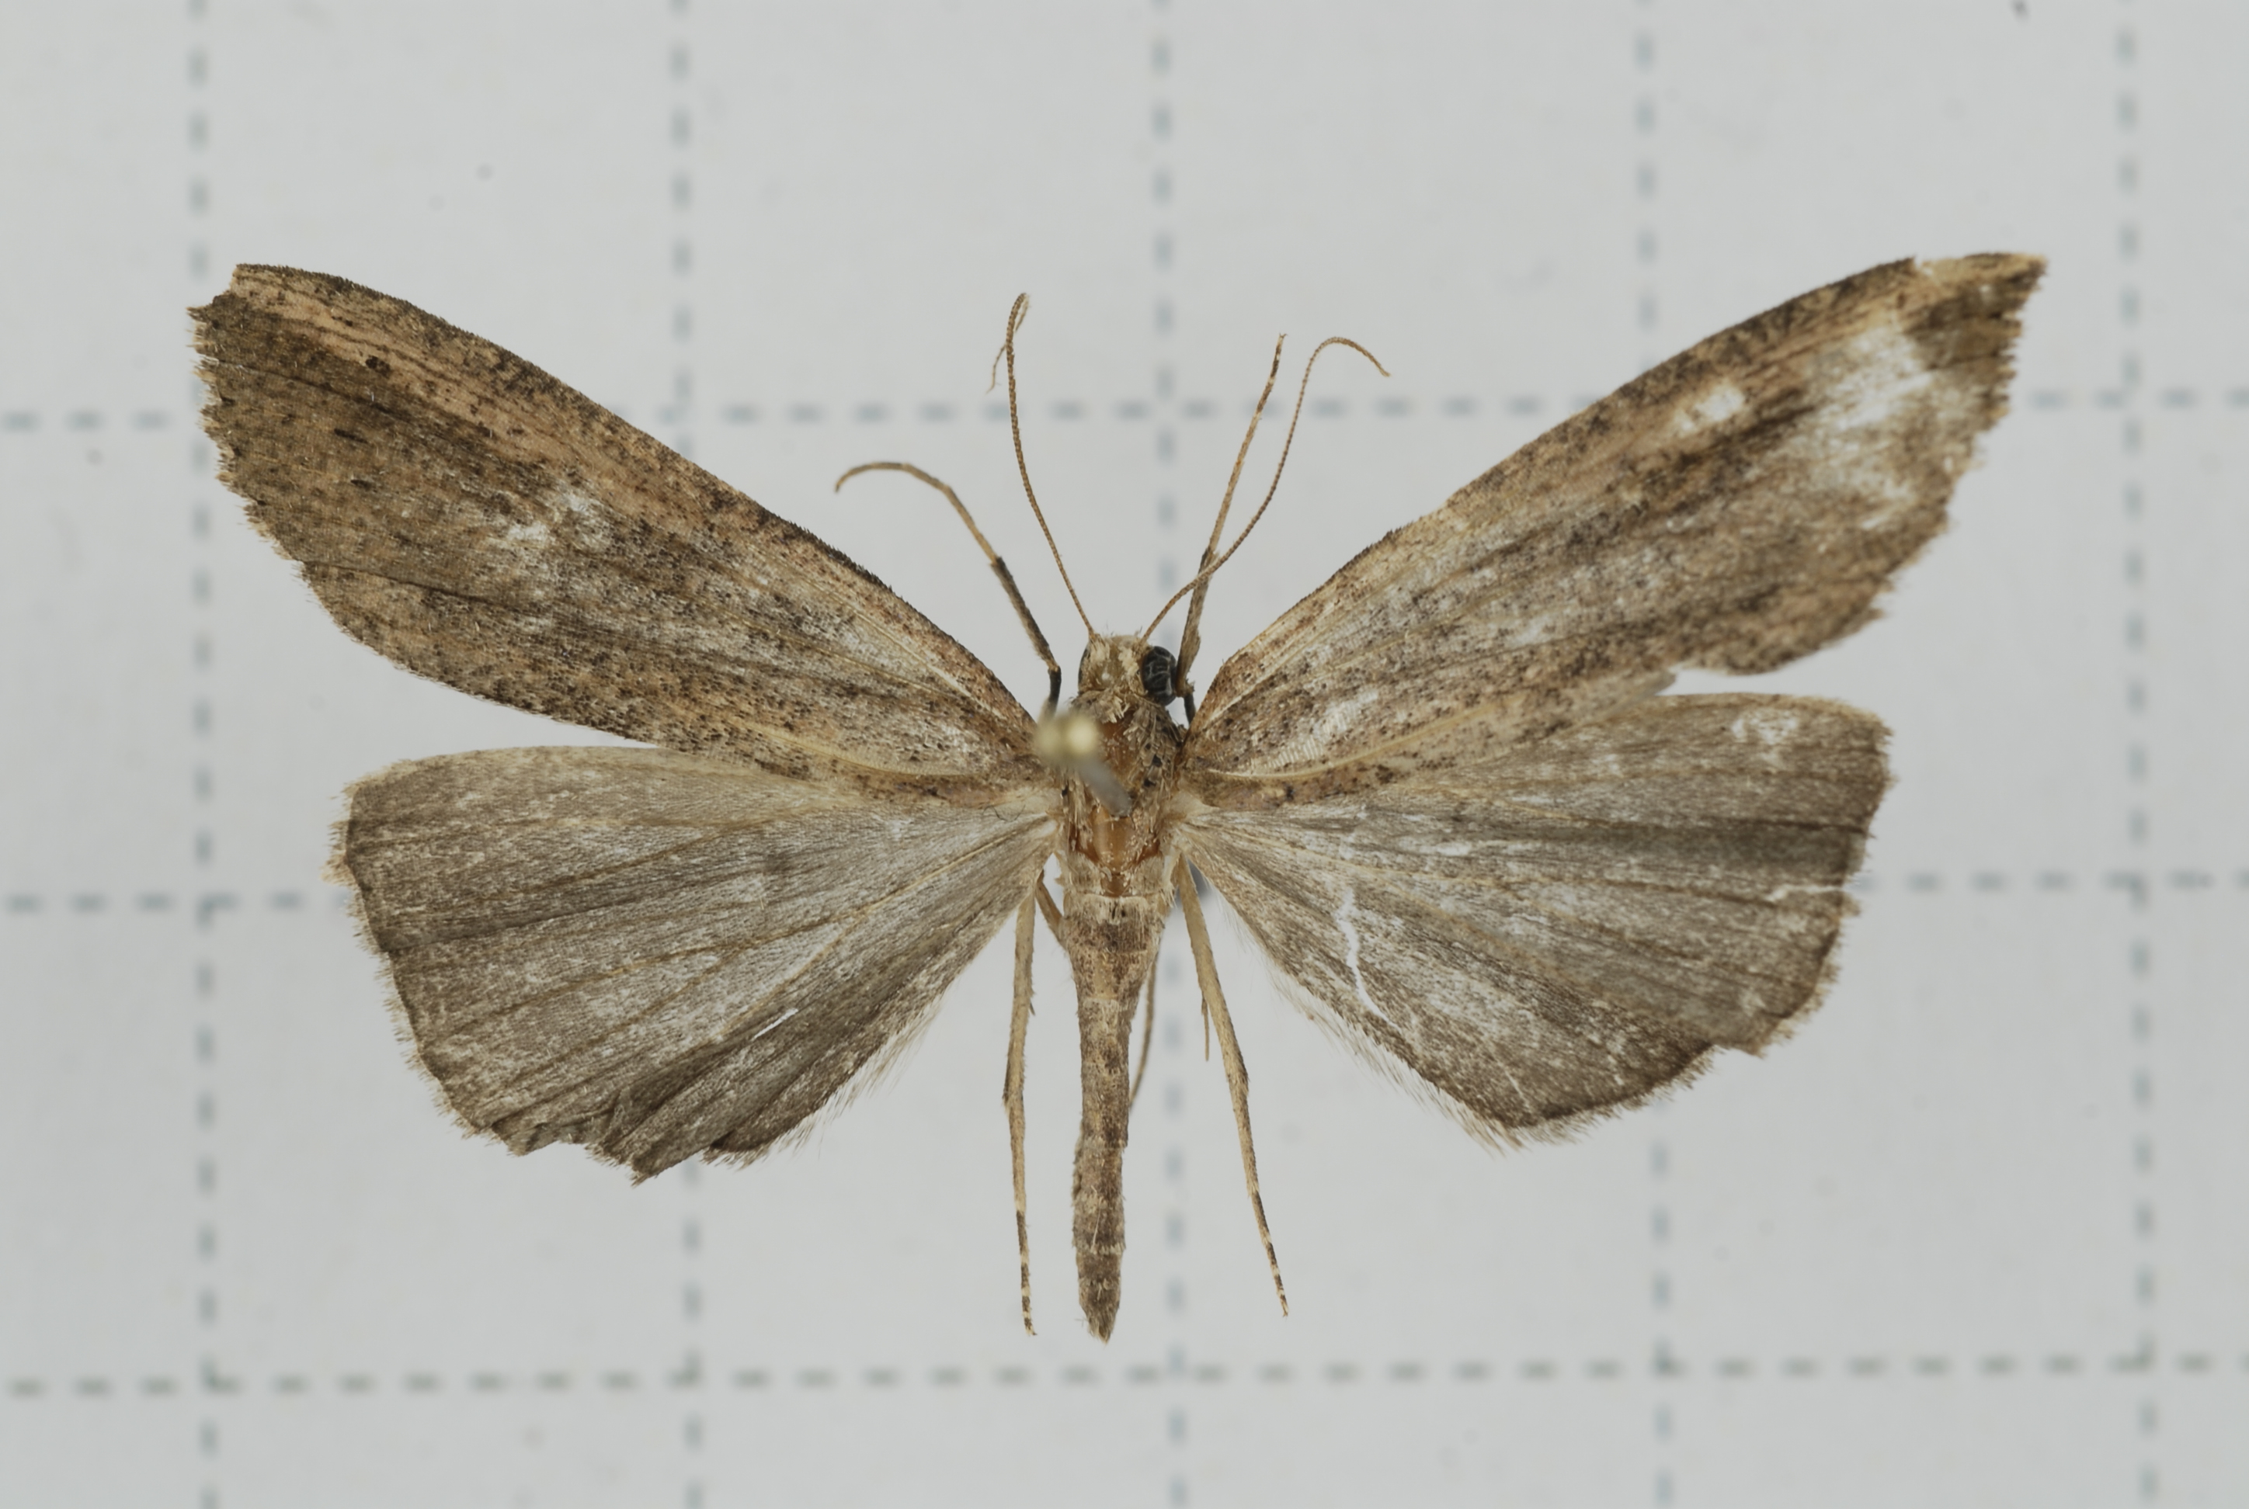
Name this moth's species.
Hypena longipennis
